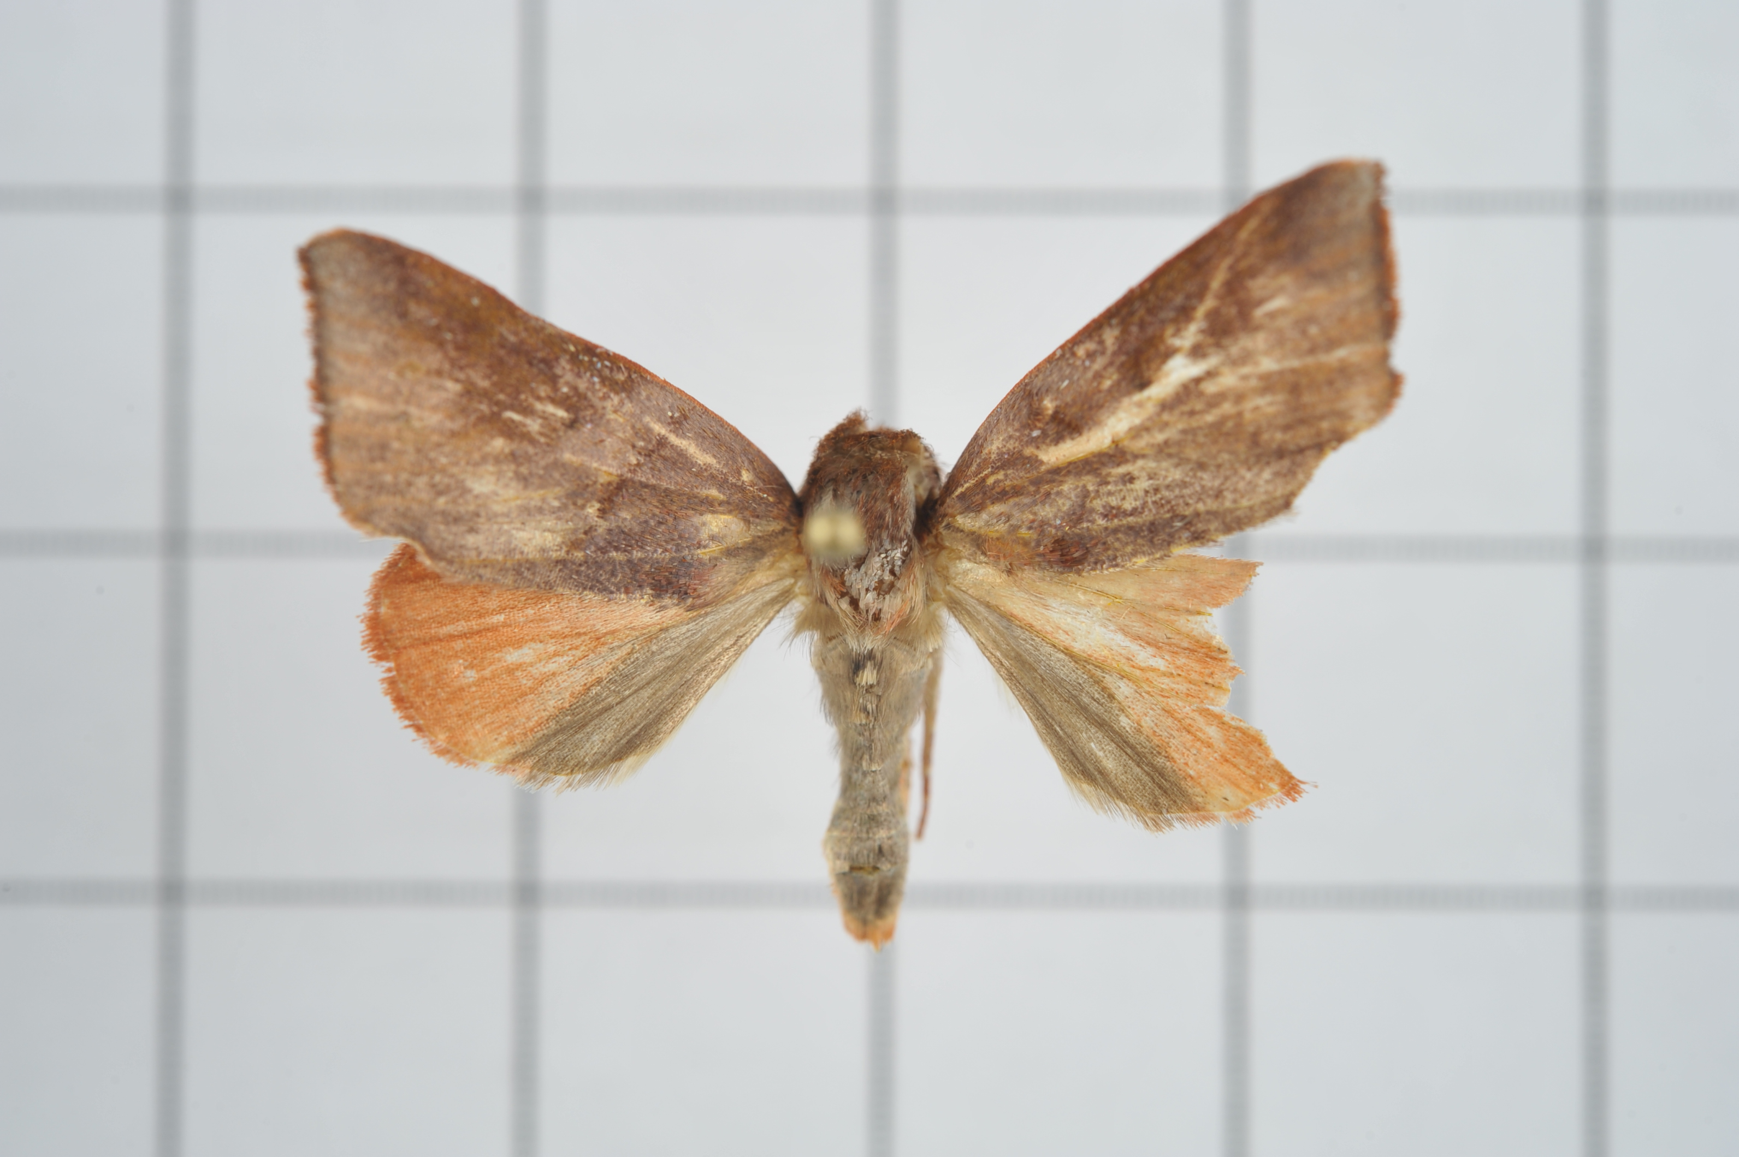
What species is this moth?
Xenochroa internifusca
